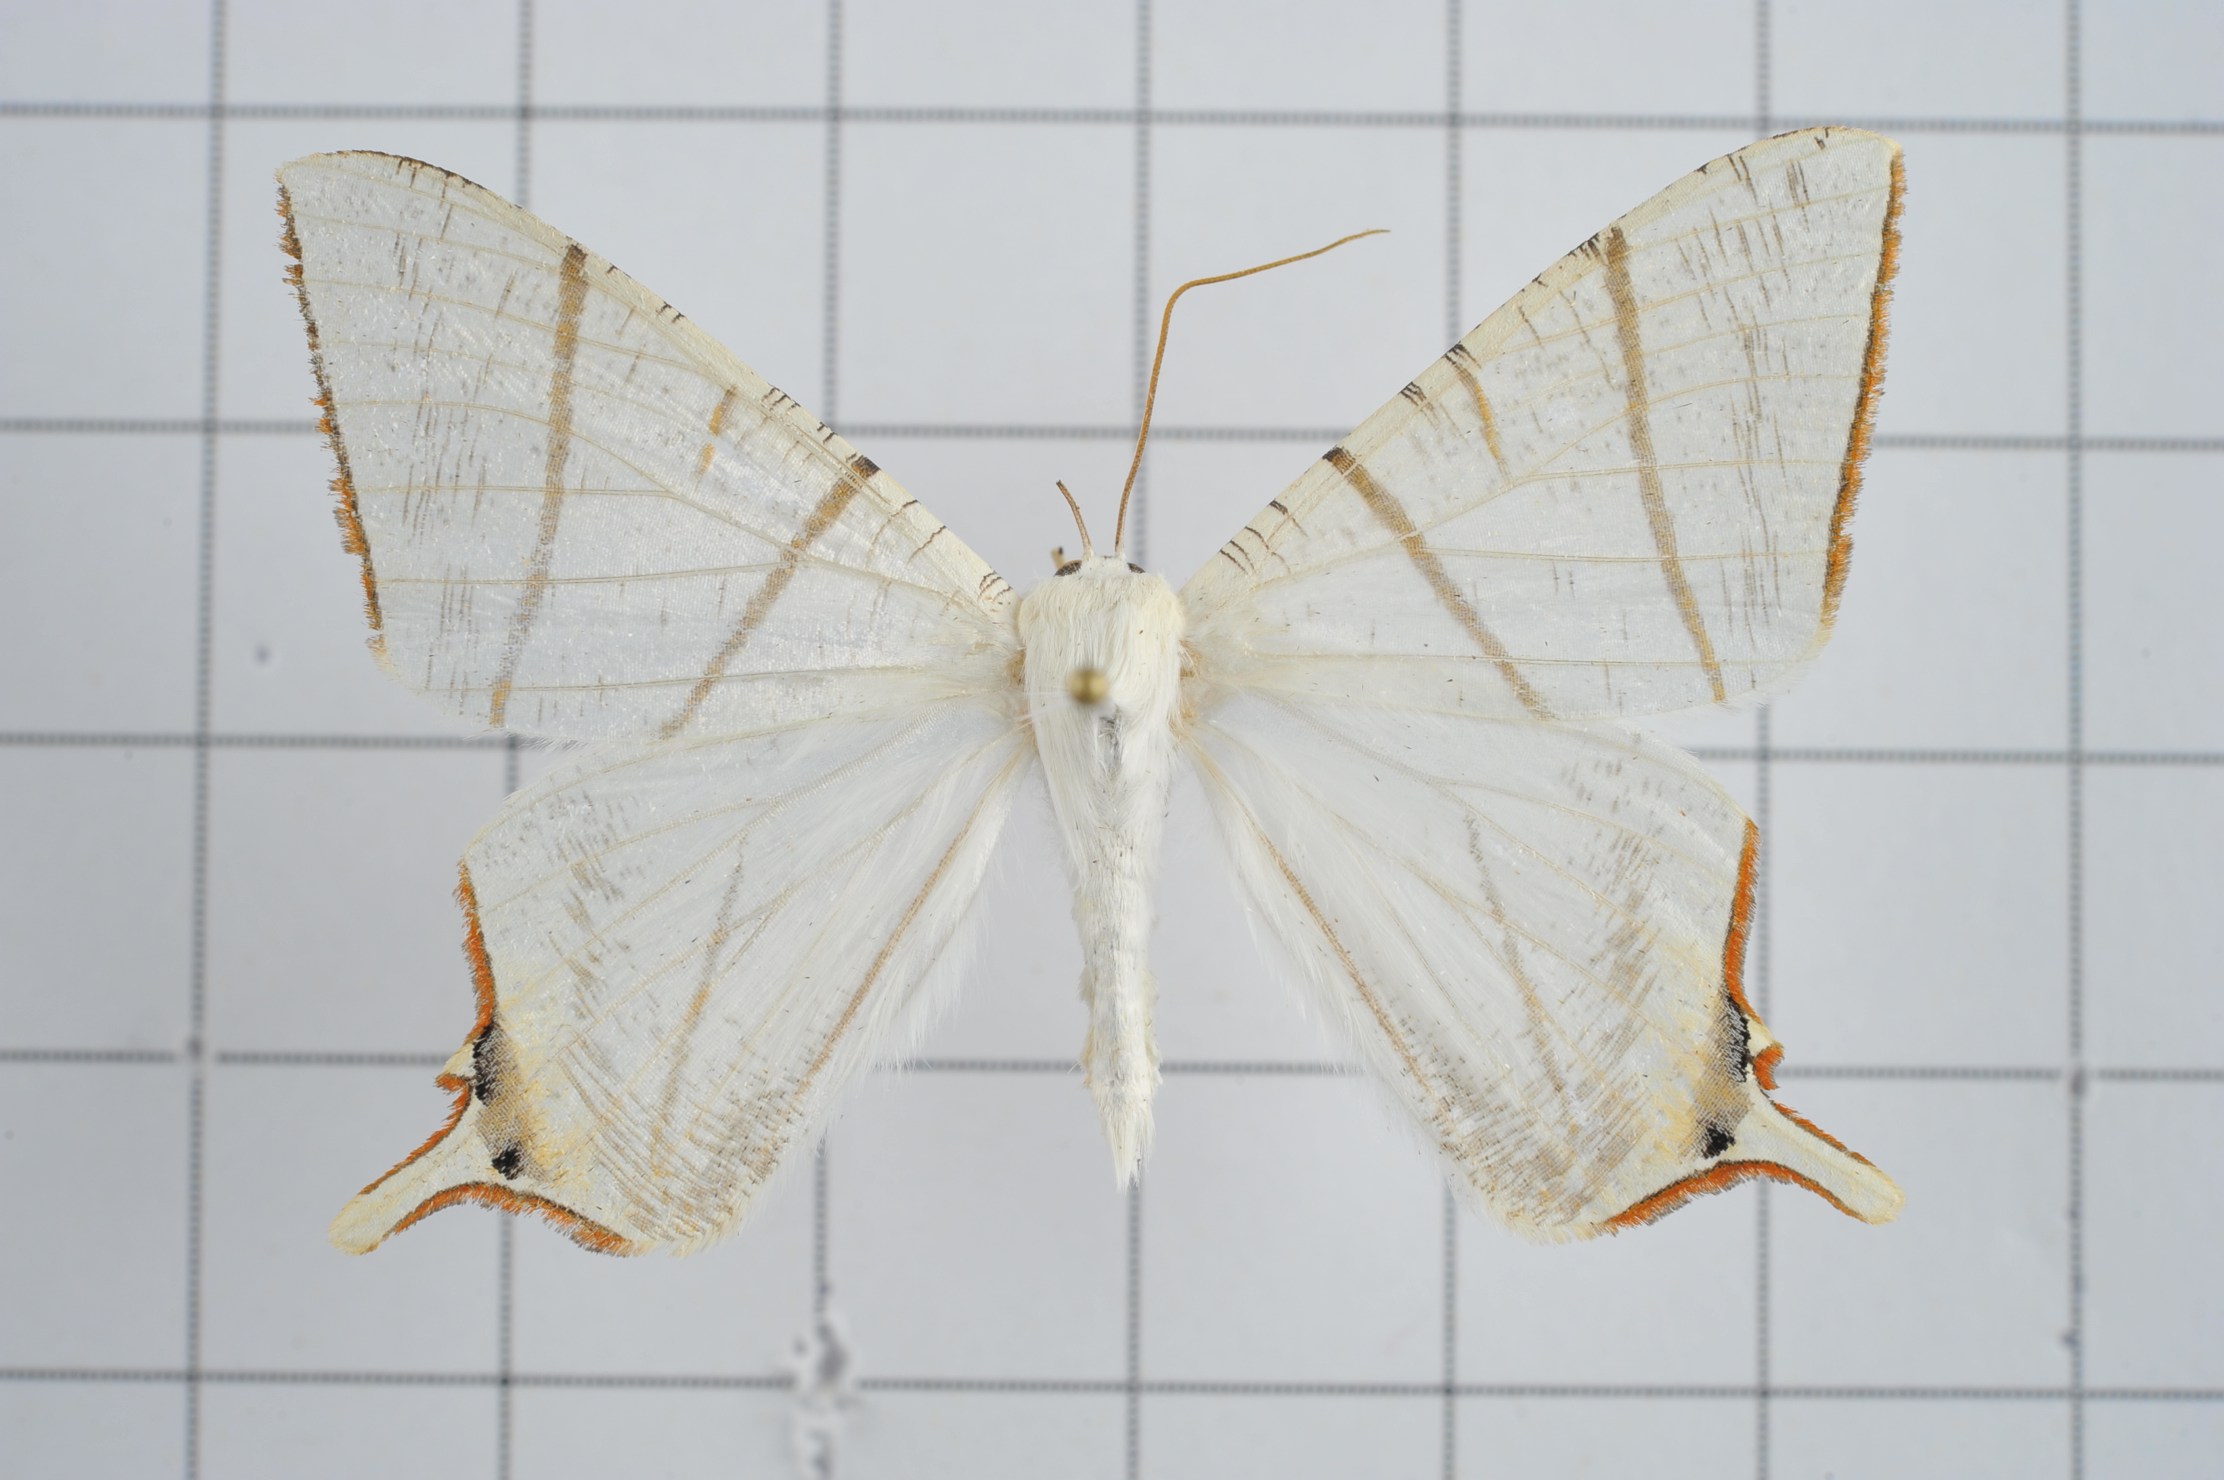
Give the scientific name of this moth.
Ourapteryx clara formosana
